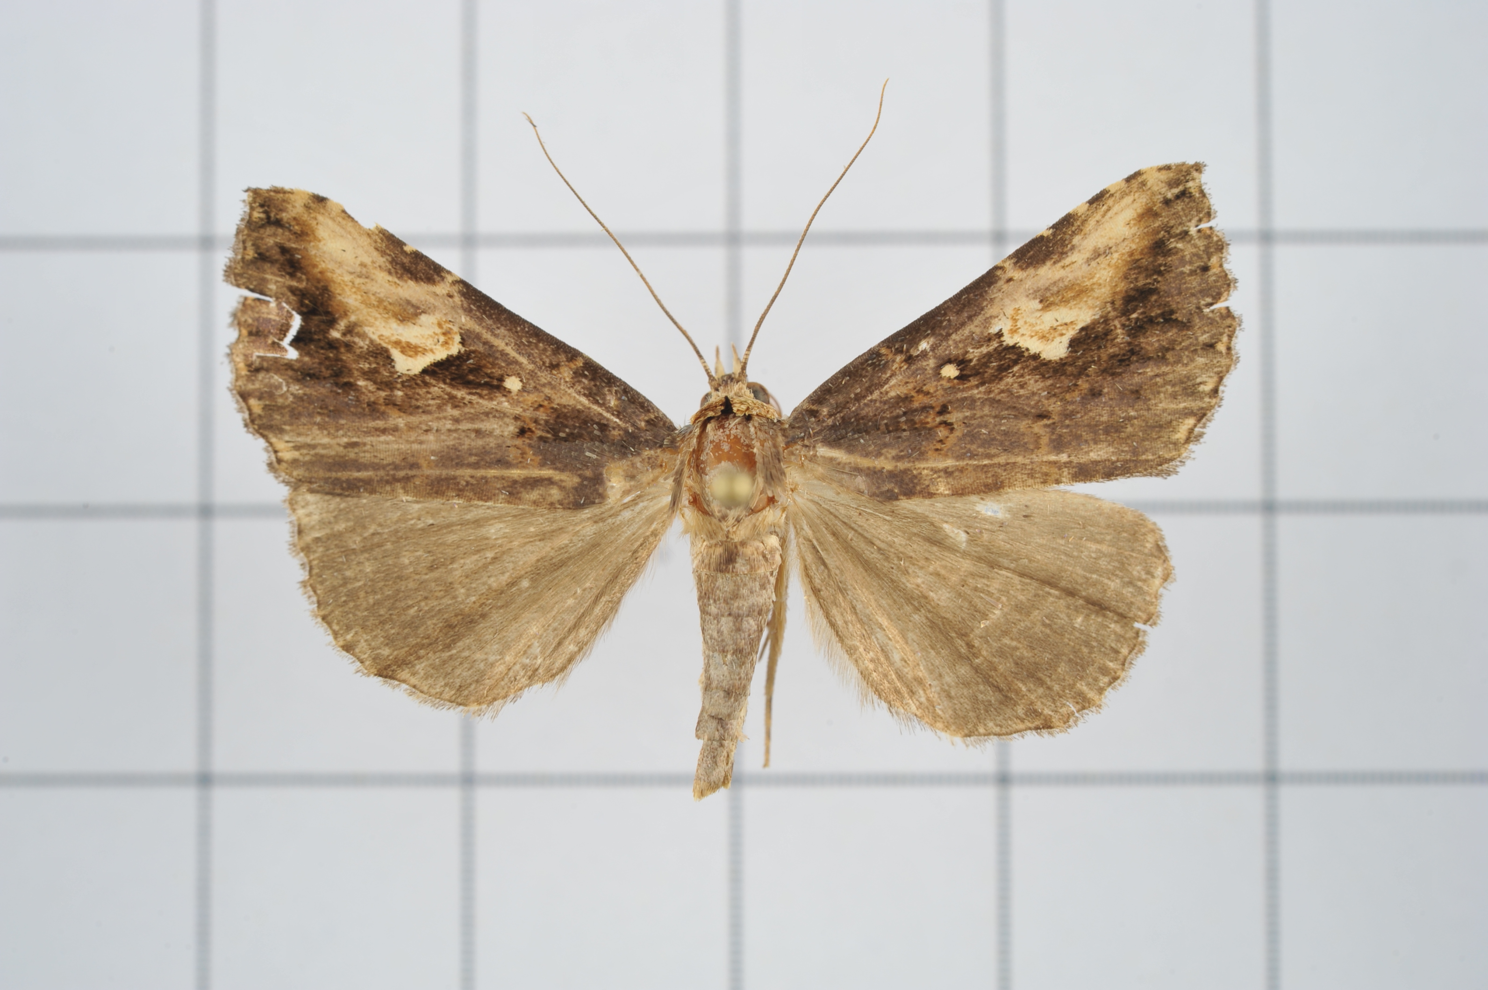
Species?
Pseudosphetta moorei
